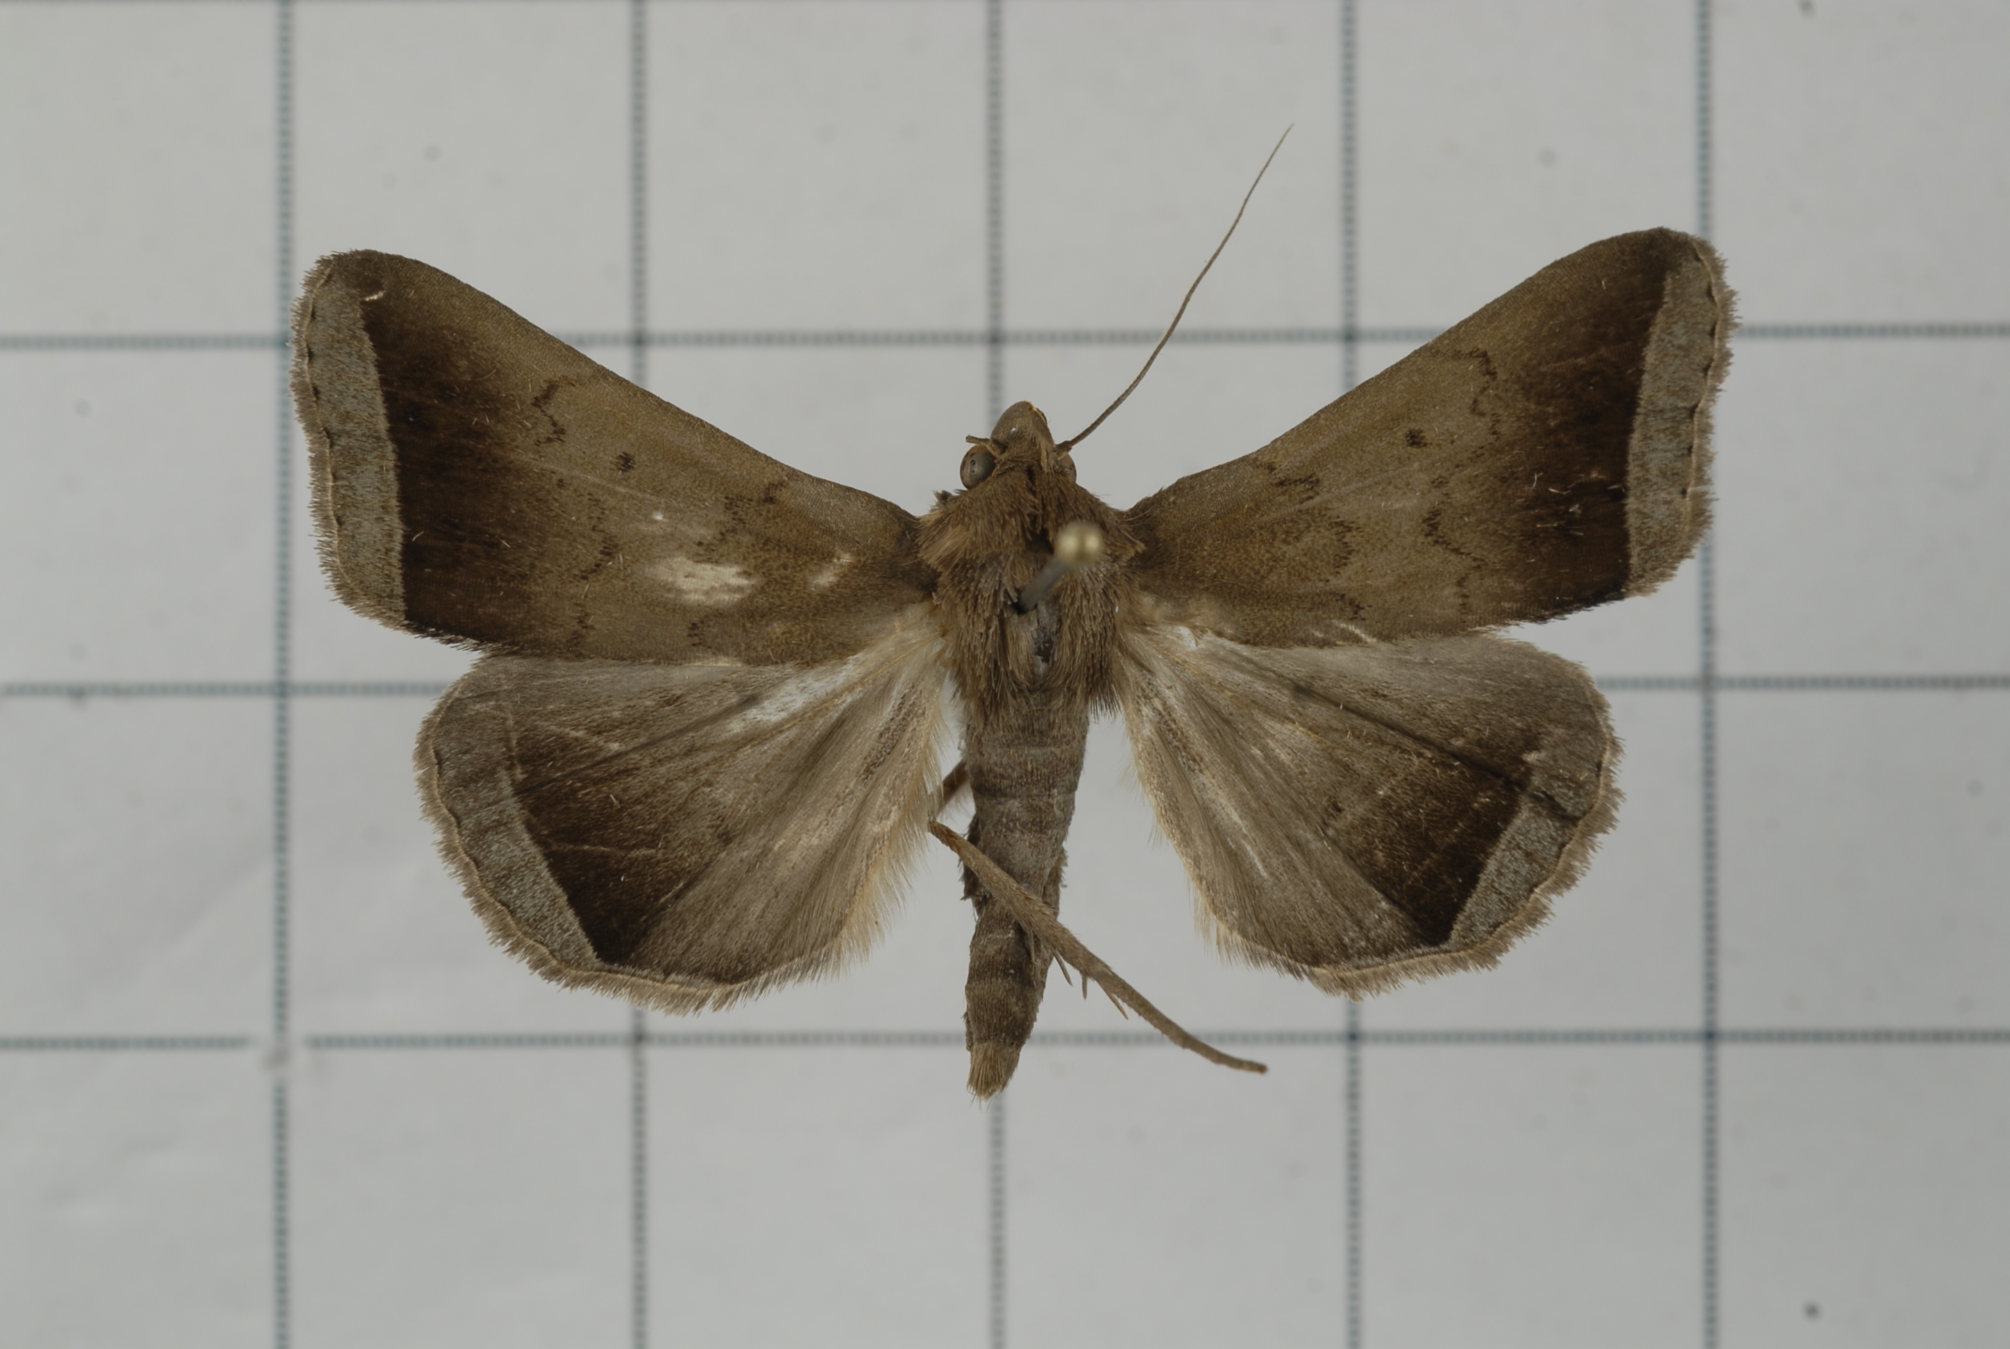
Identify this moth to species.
Simplicia bimarginata
